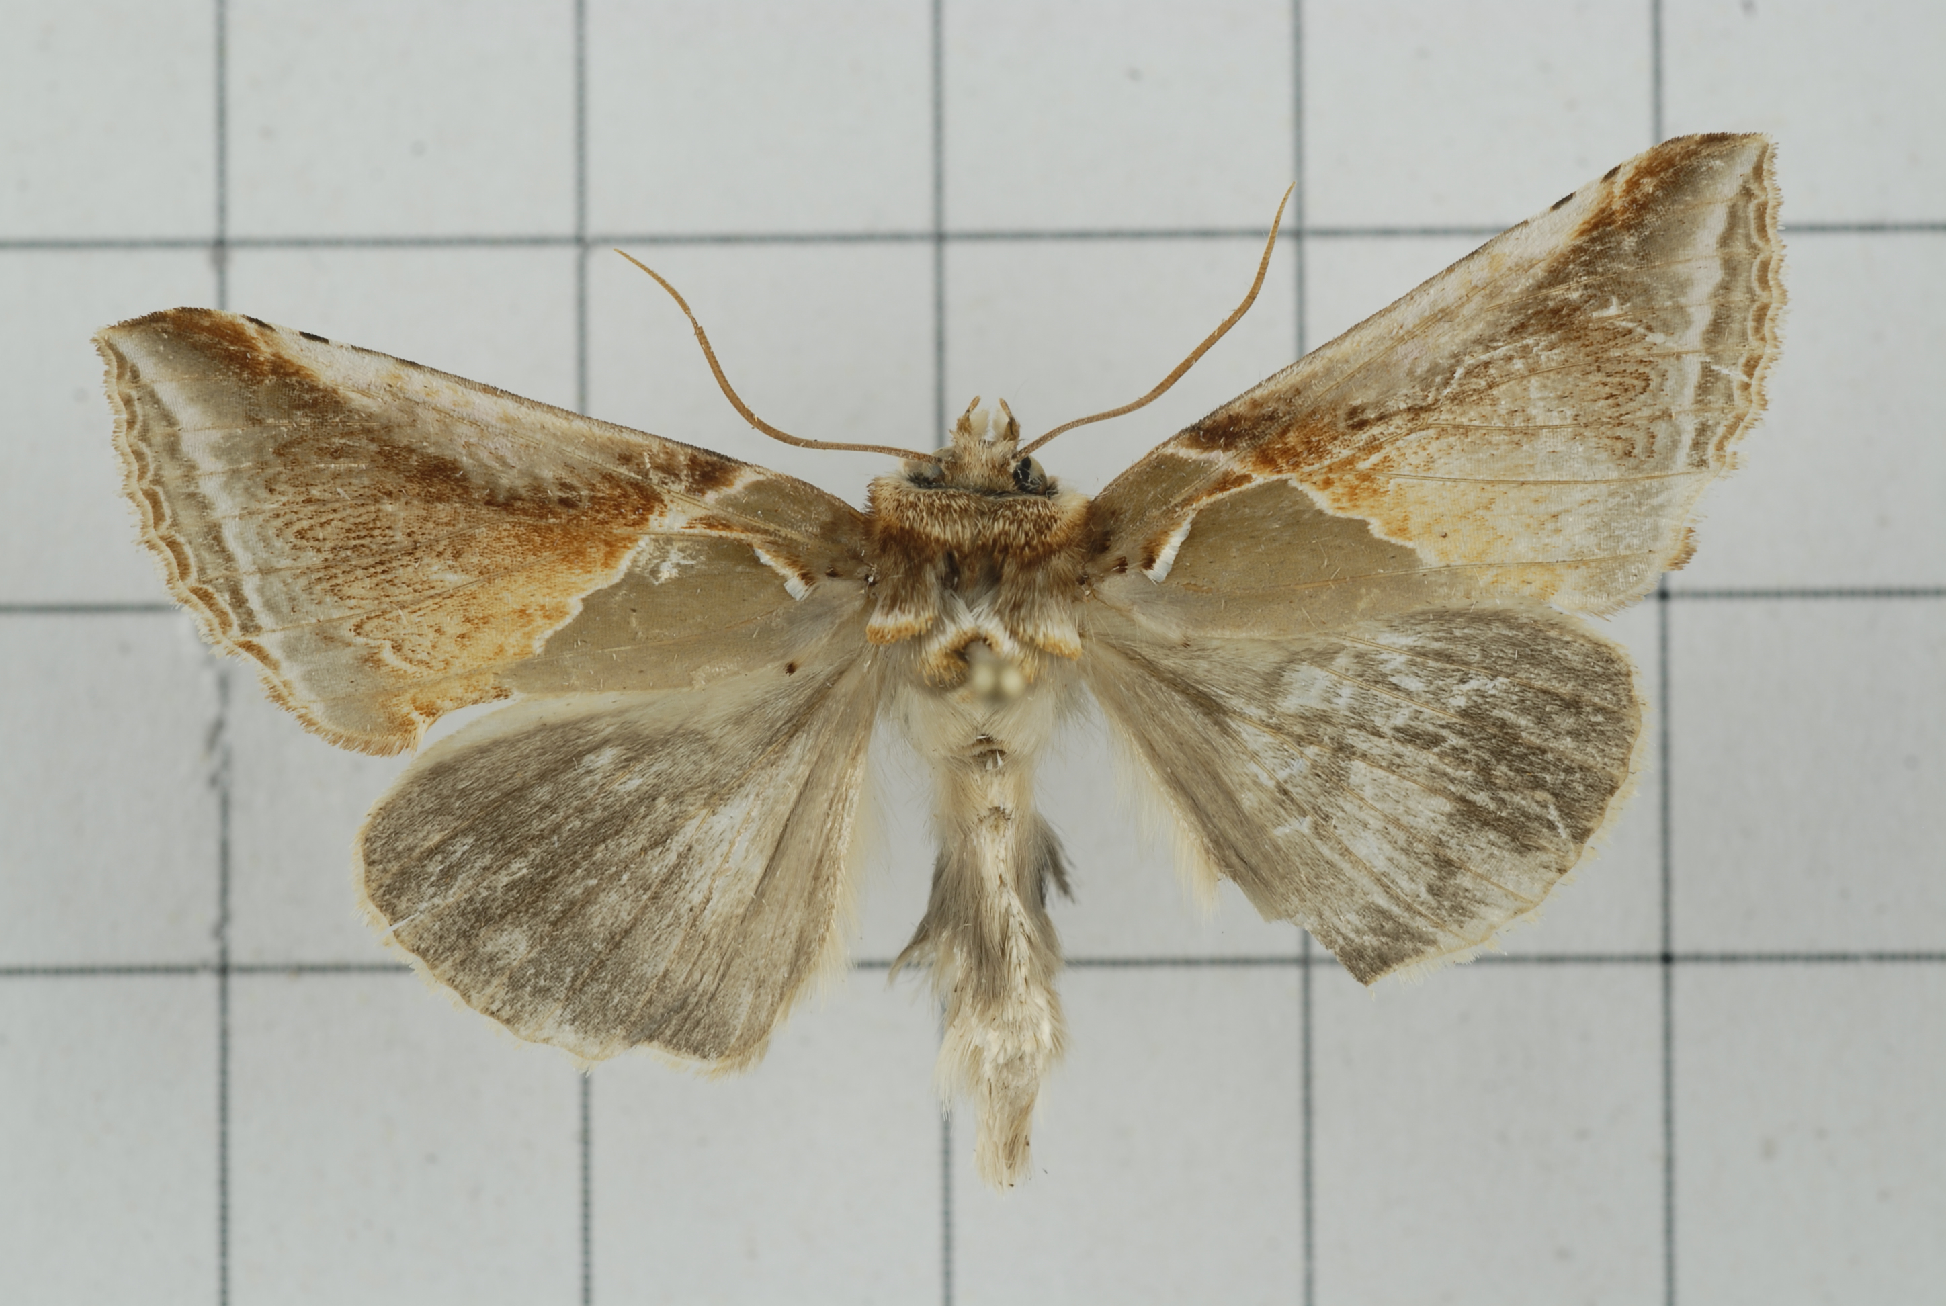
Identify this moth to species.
Habrosyne indica formosana
